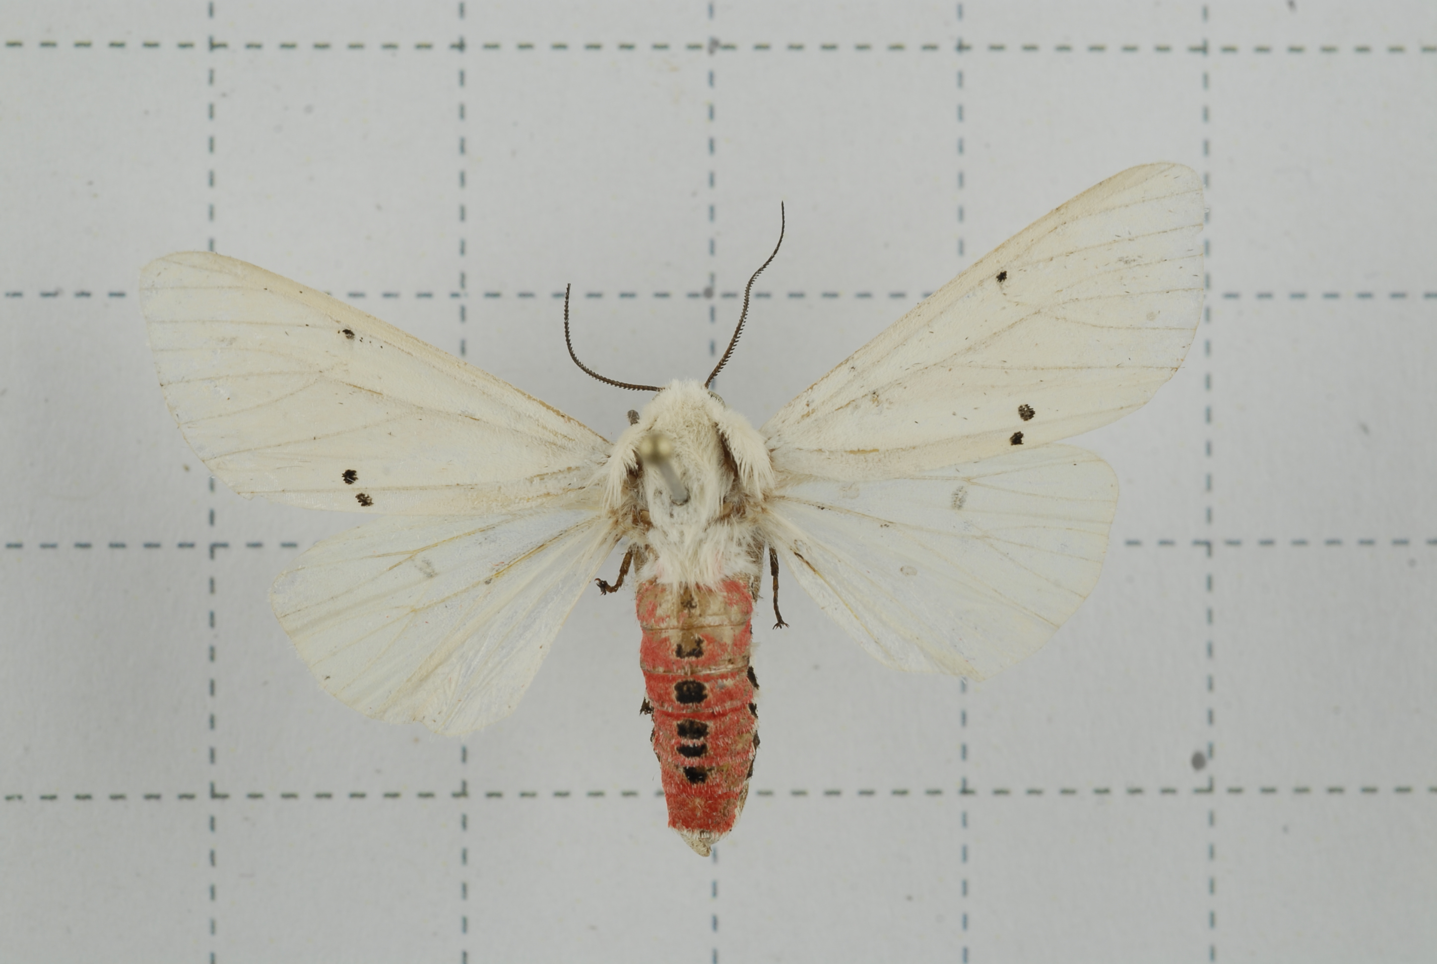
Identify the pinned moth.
Spilarctia subcarnea
